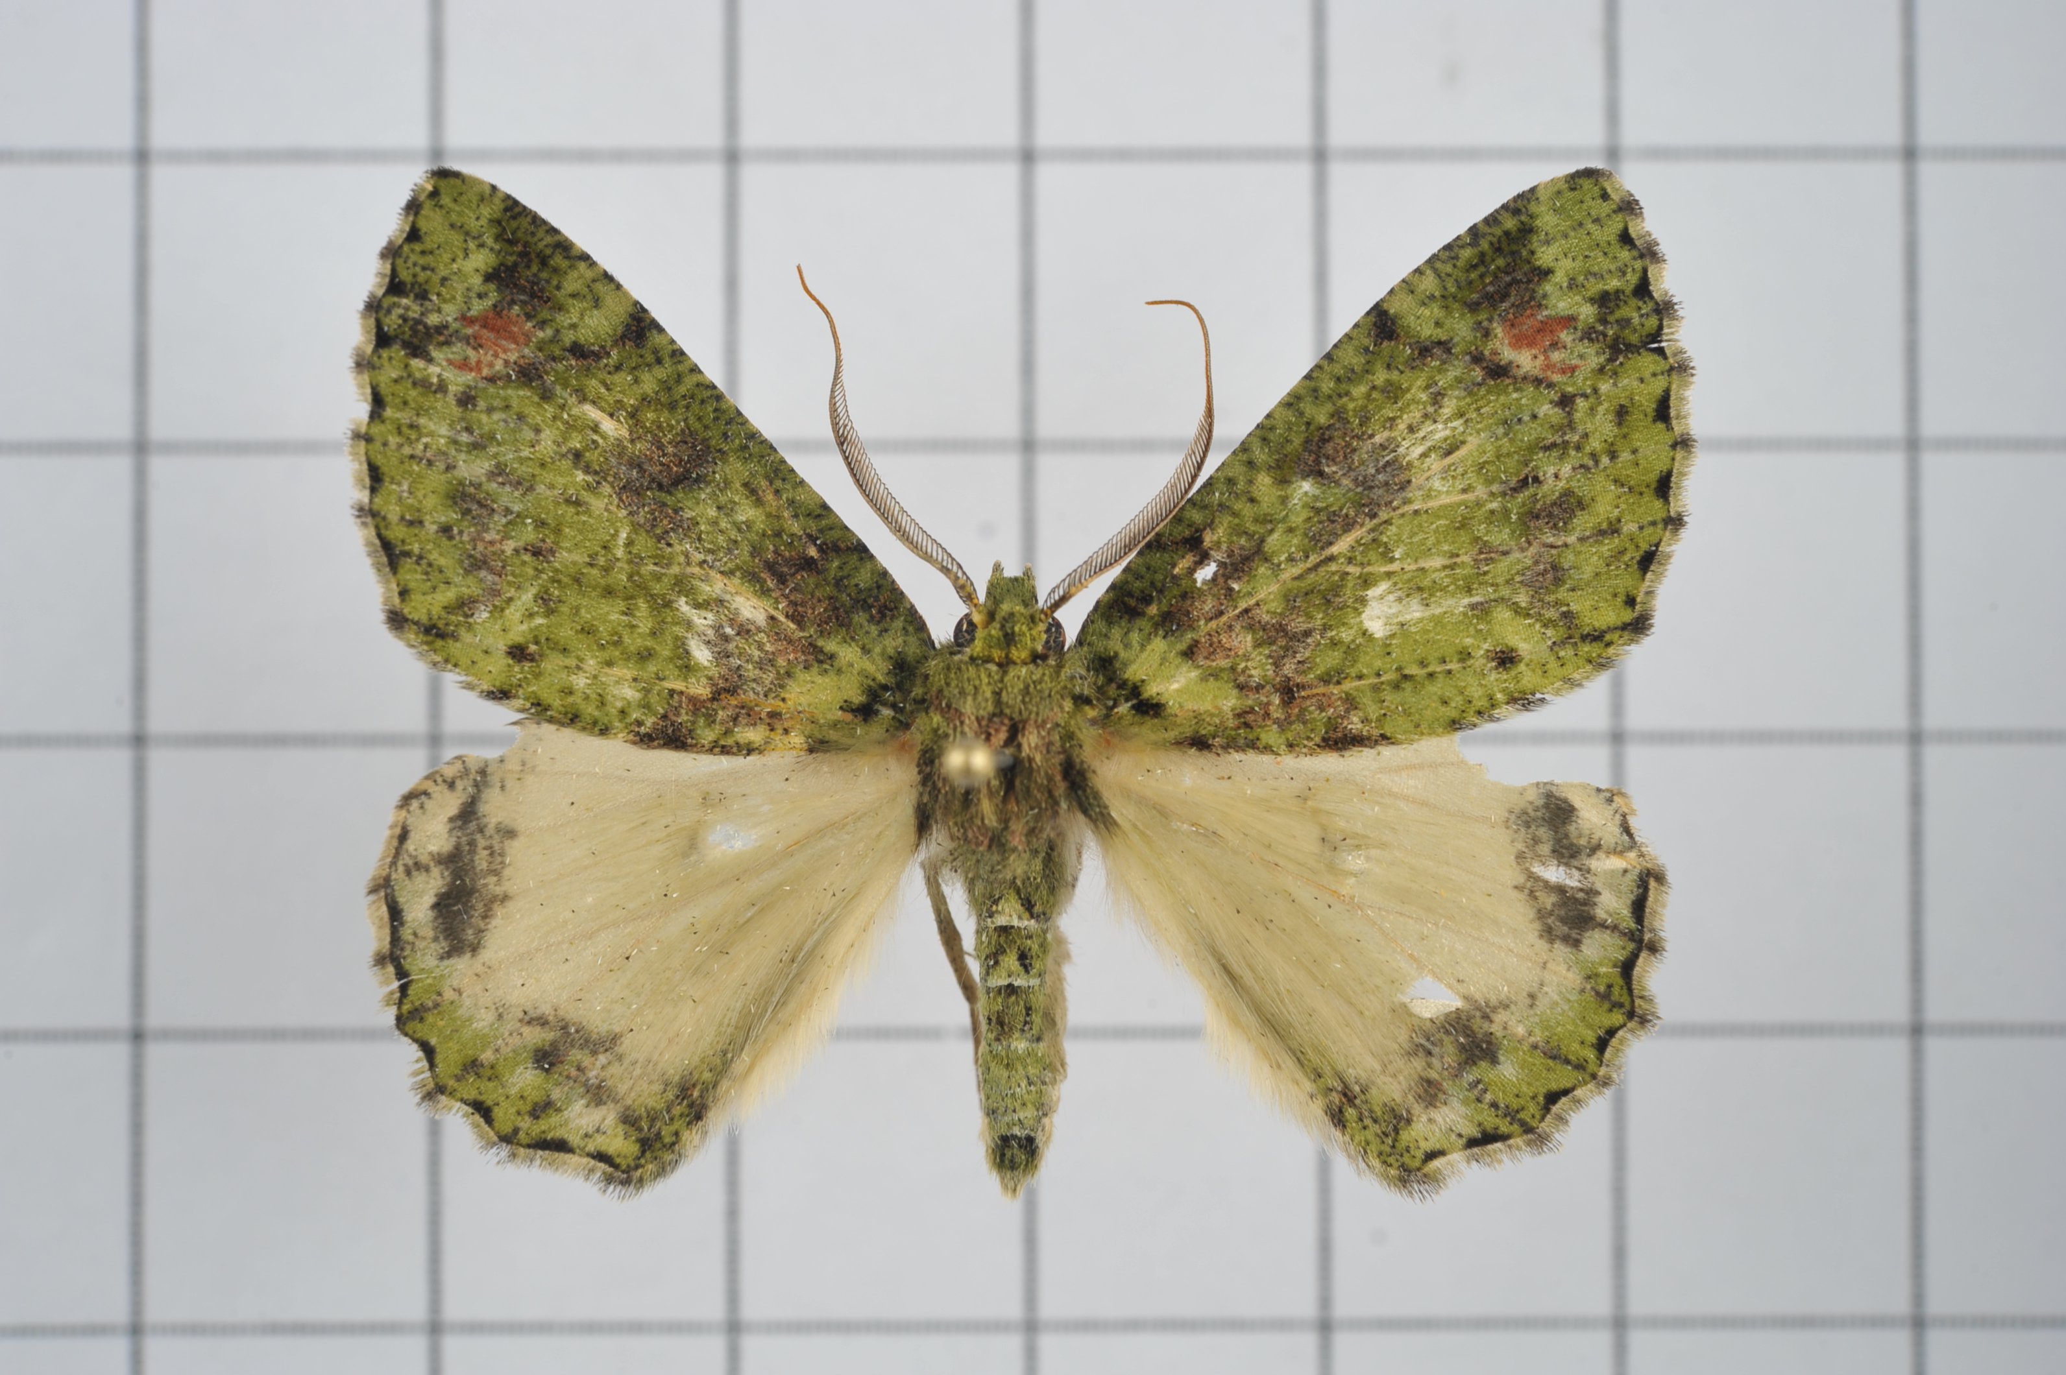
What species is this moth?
Dindica taiwana
